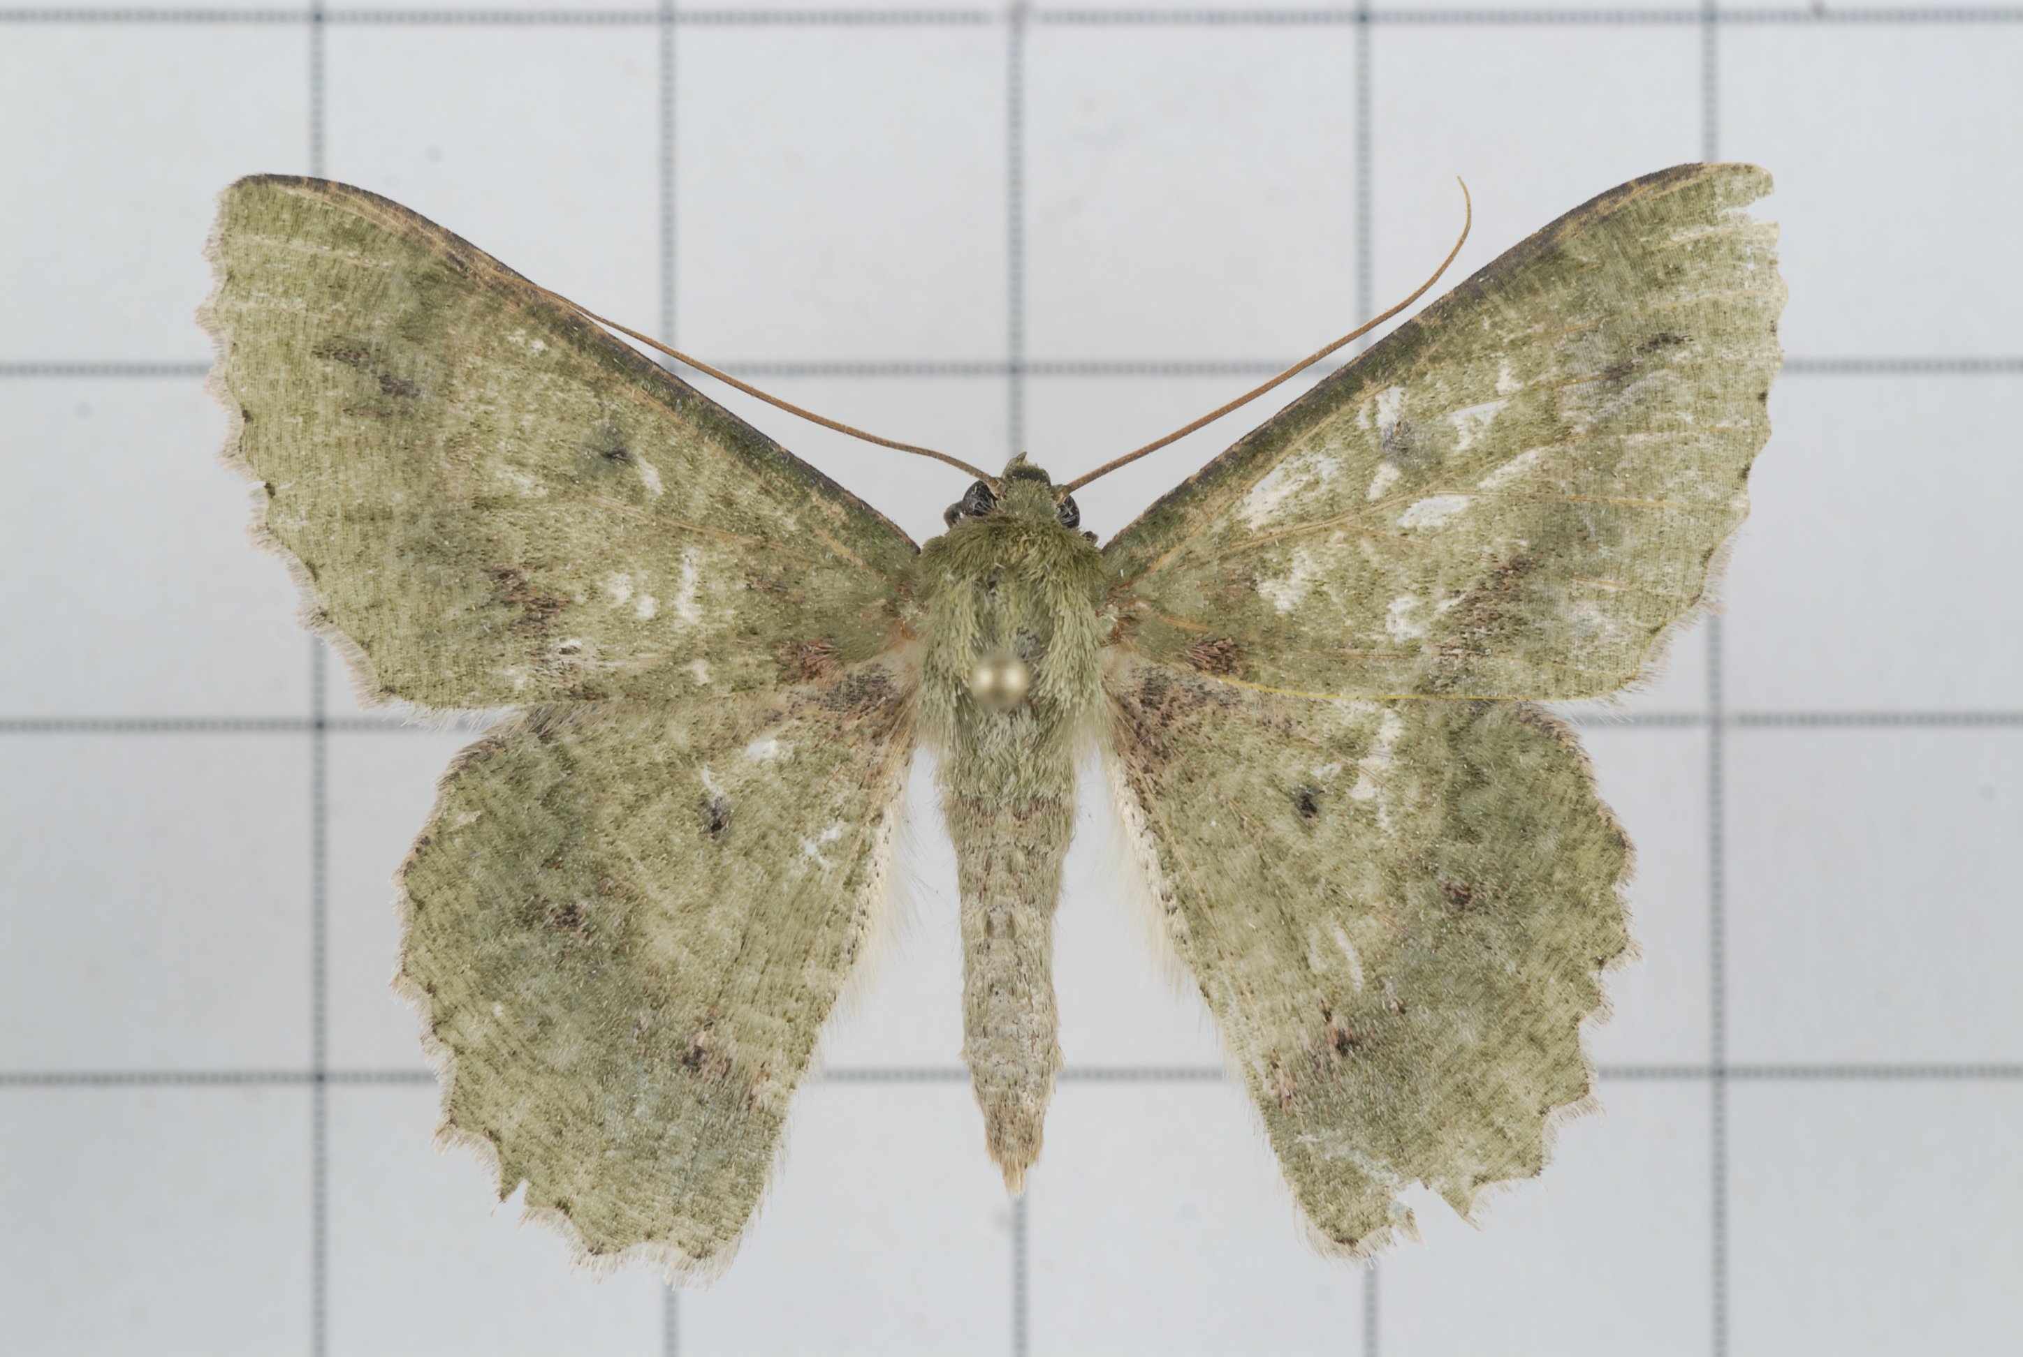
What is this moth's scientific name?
Herochroma cristata
